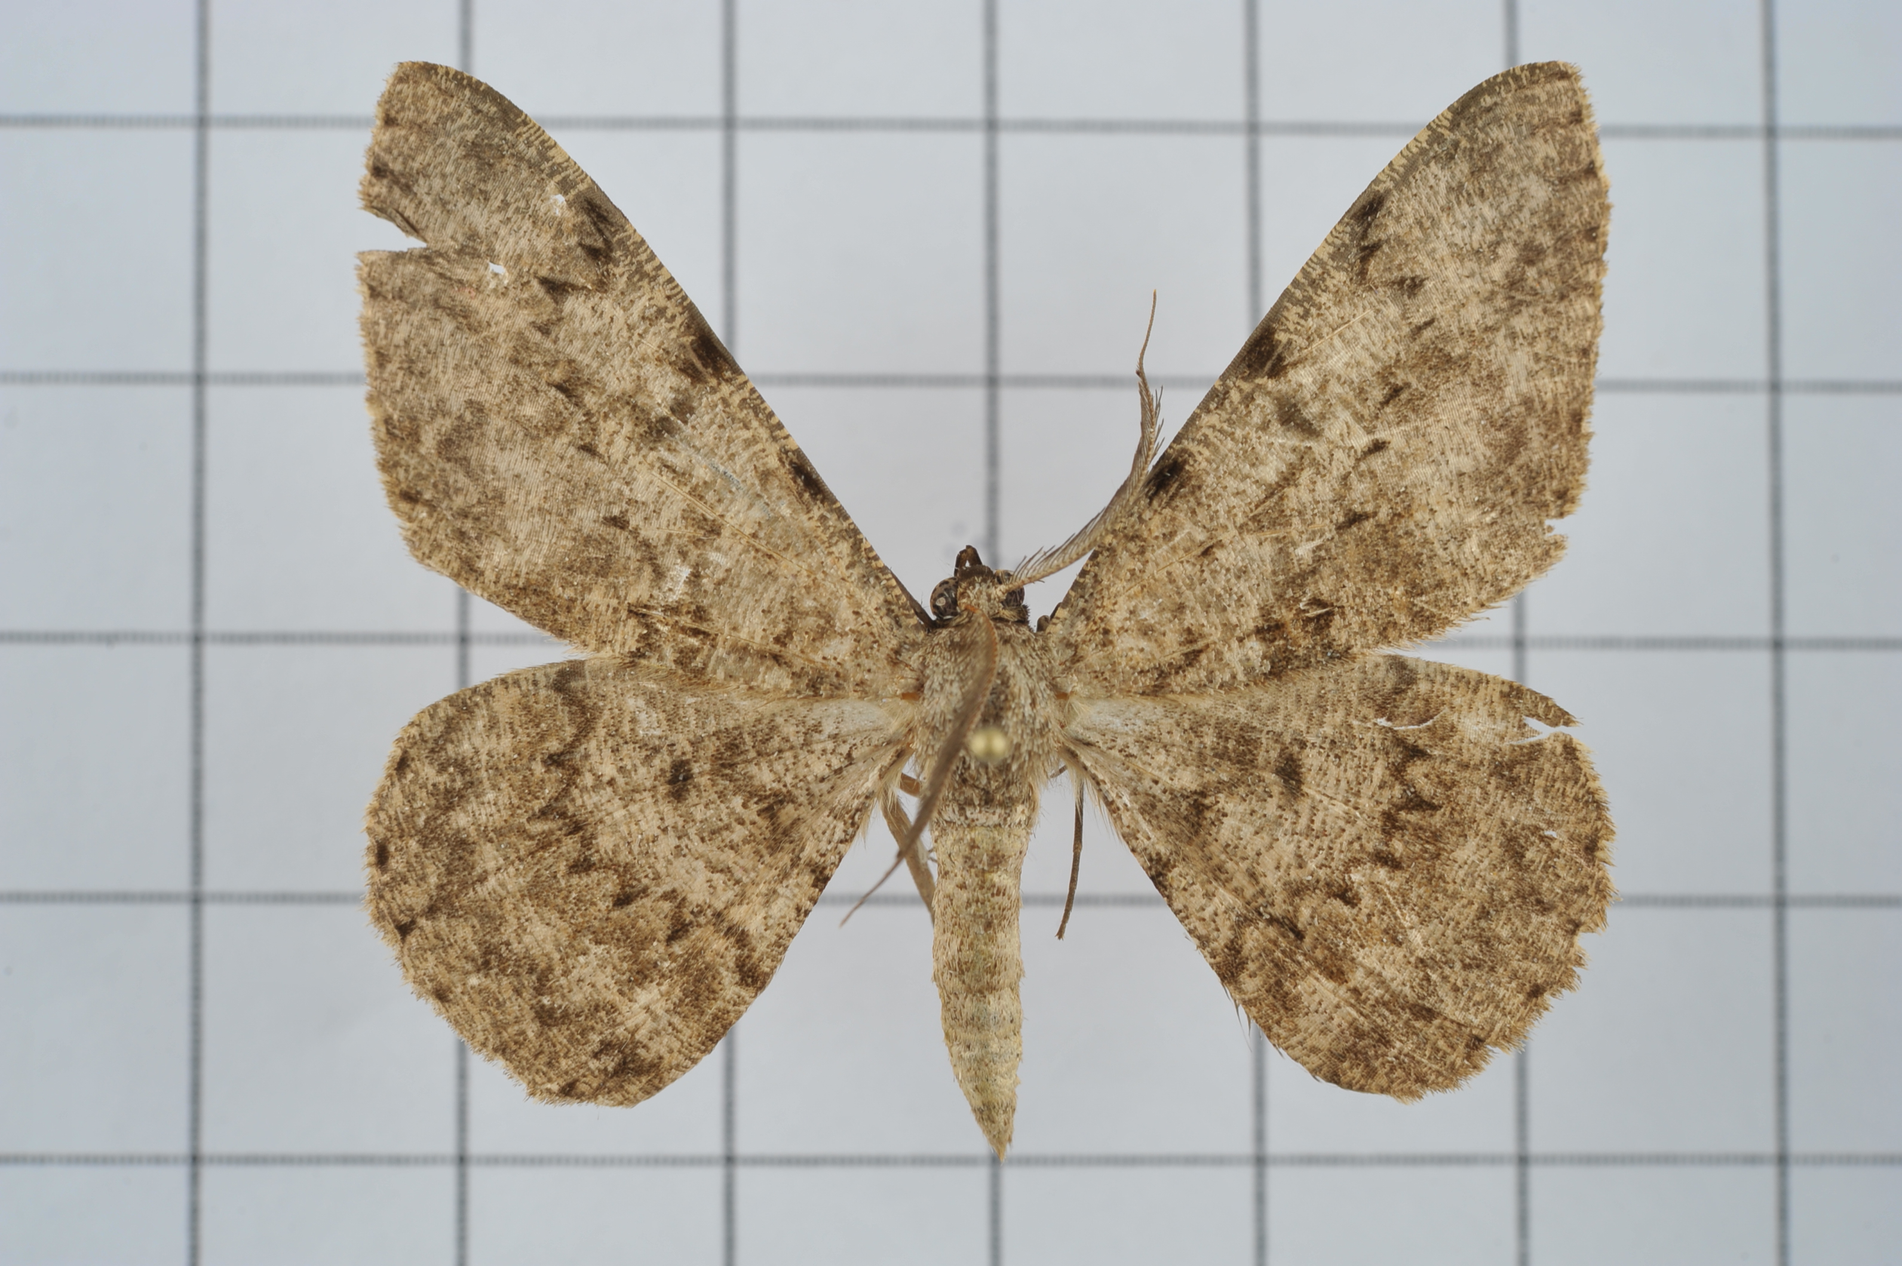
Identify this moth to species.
Hypomecis cineracea
